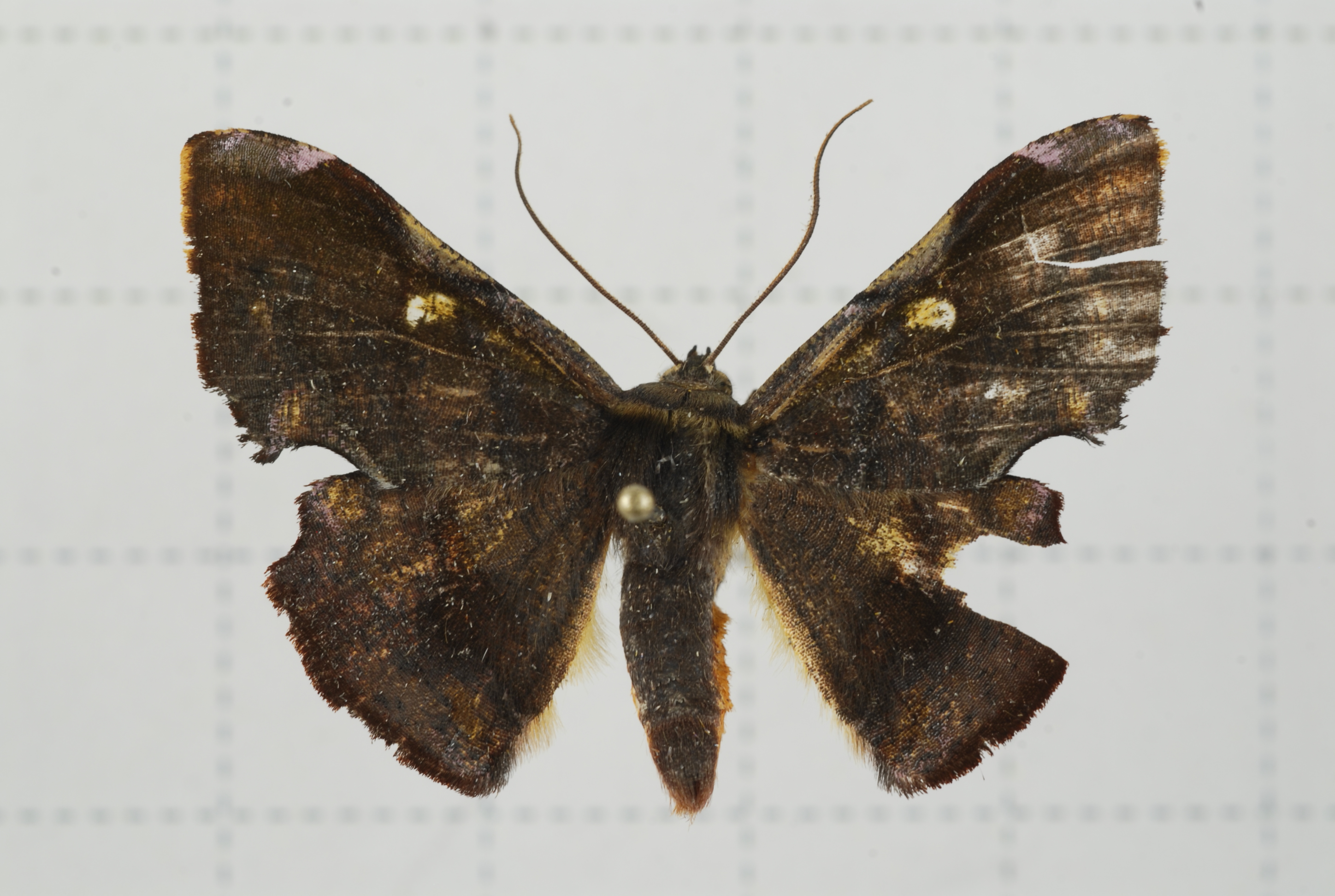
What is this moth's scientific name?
Fascellina chromataria
